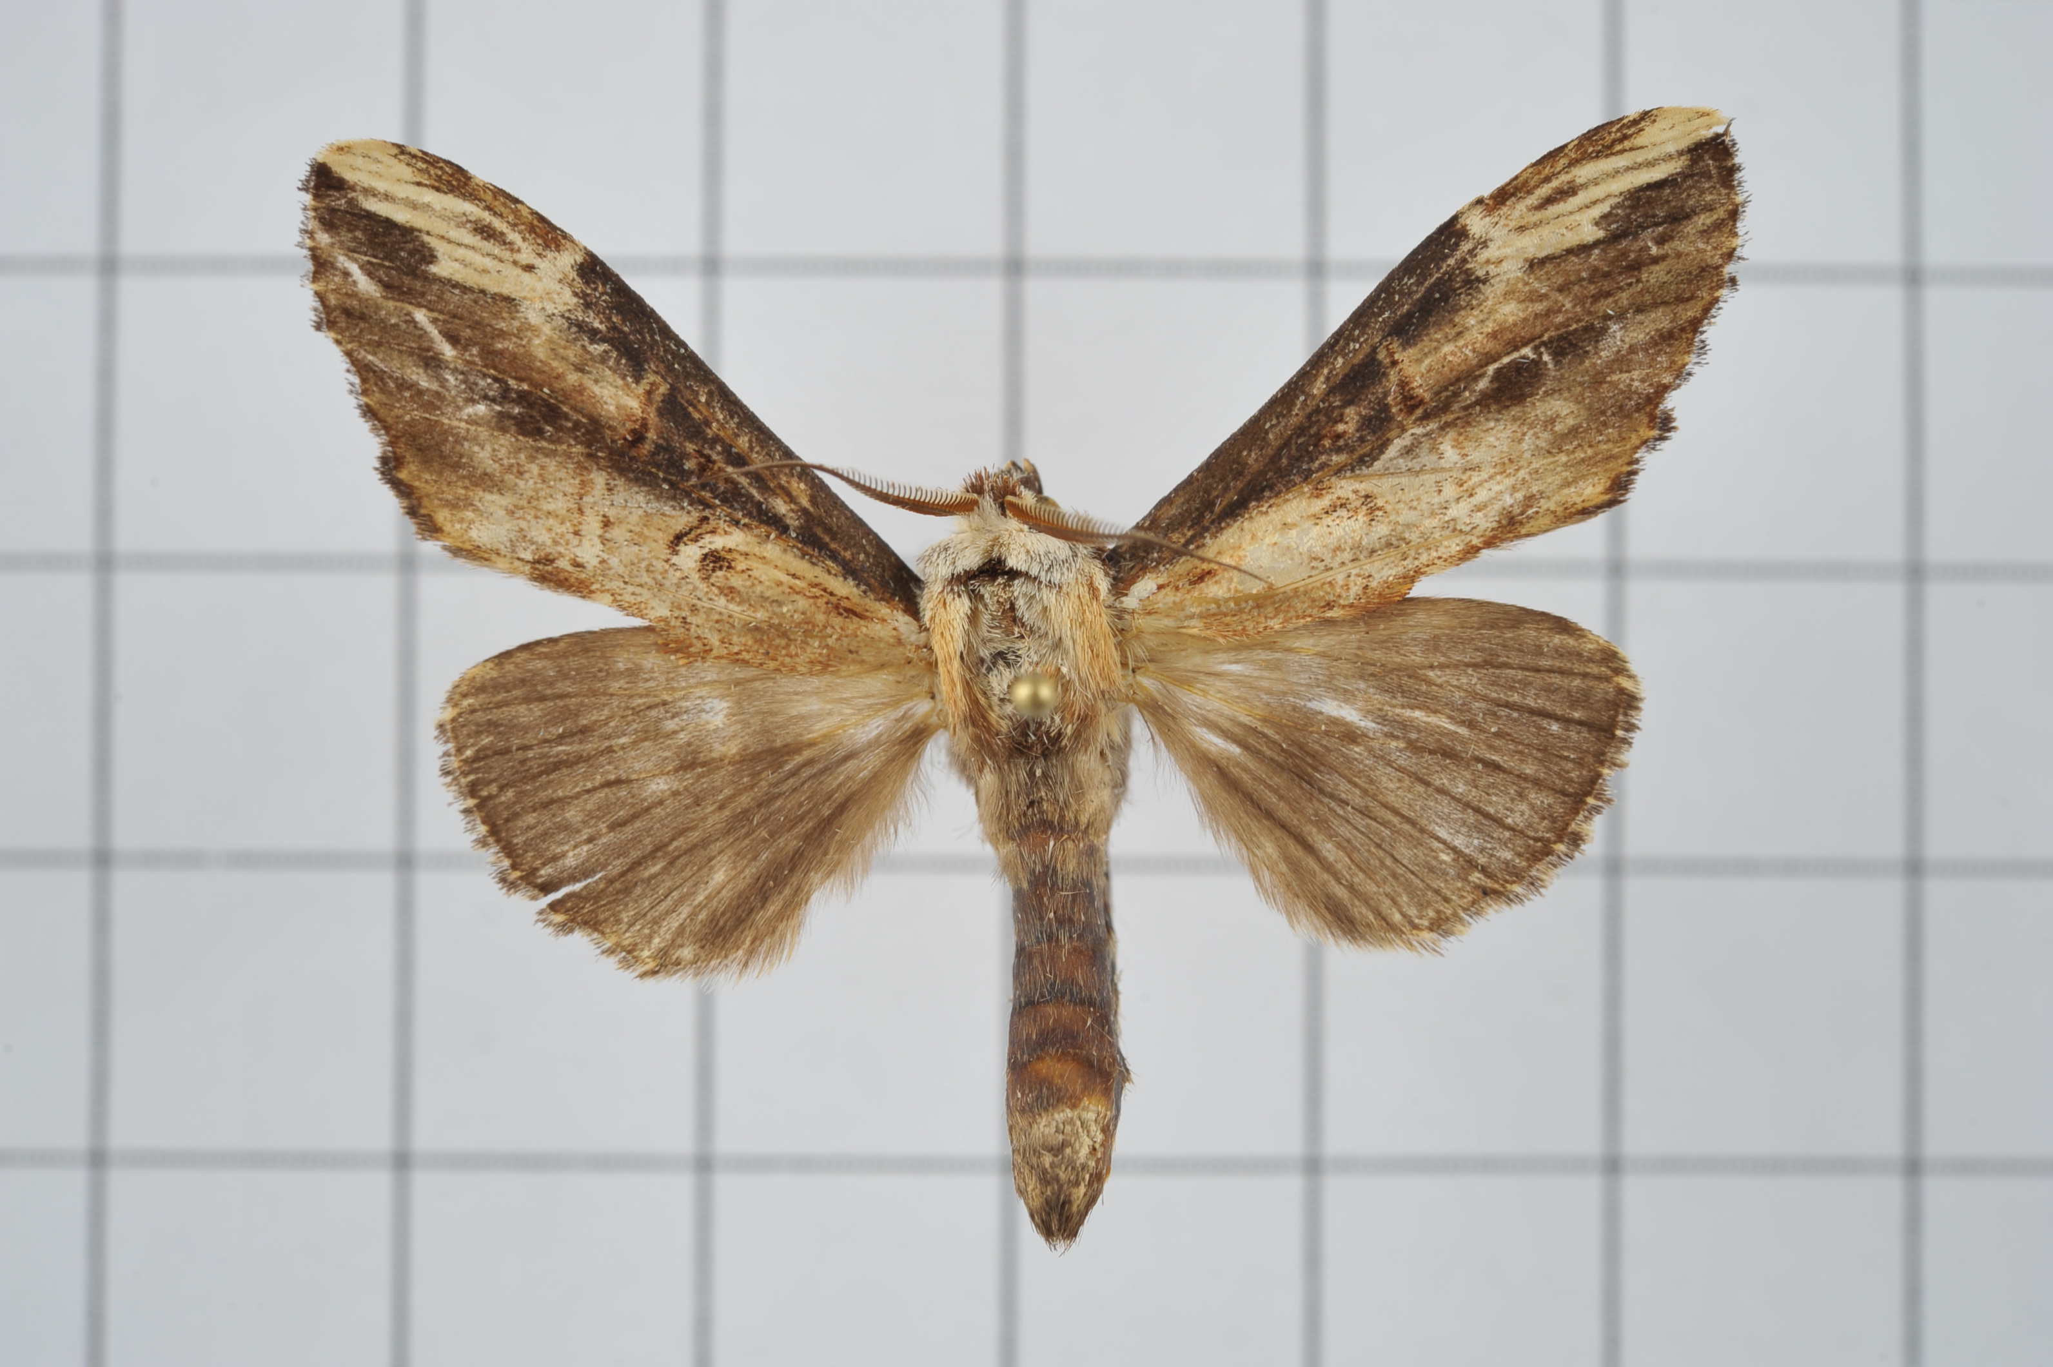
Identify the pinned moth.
Hexafrenum maculifer
